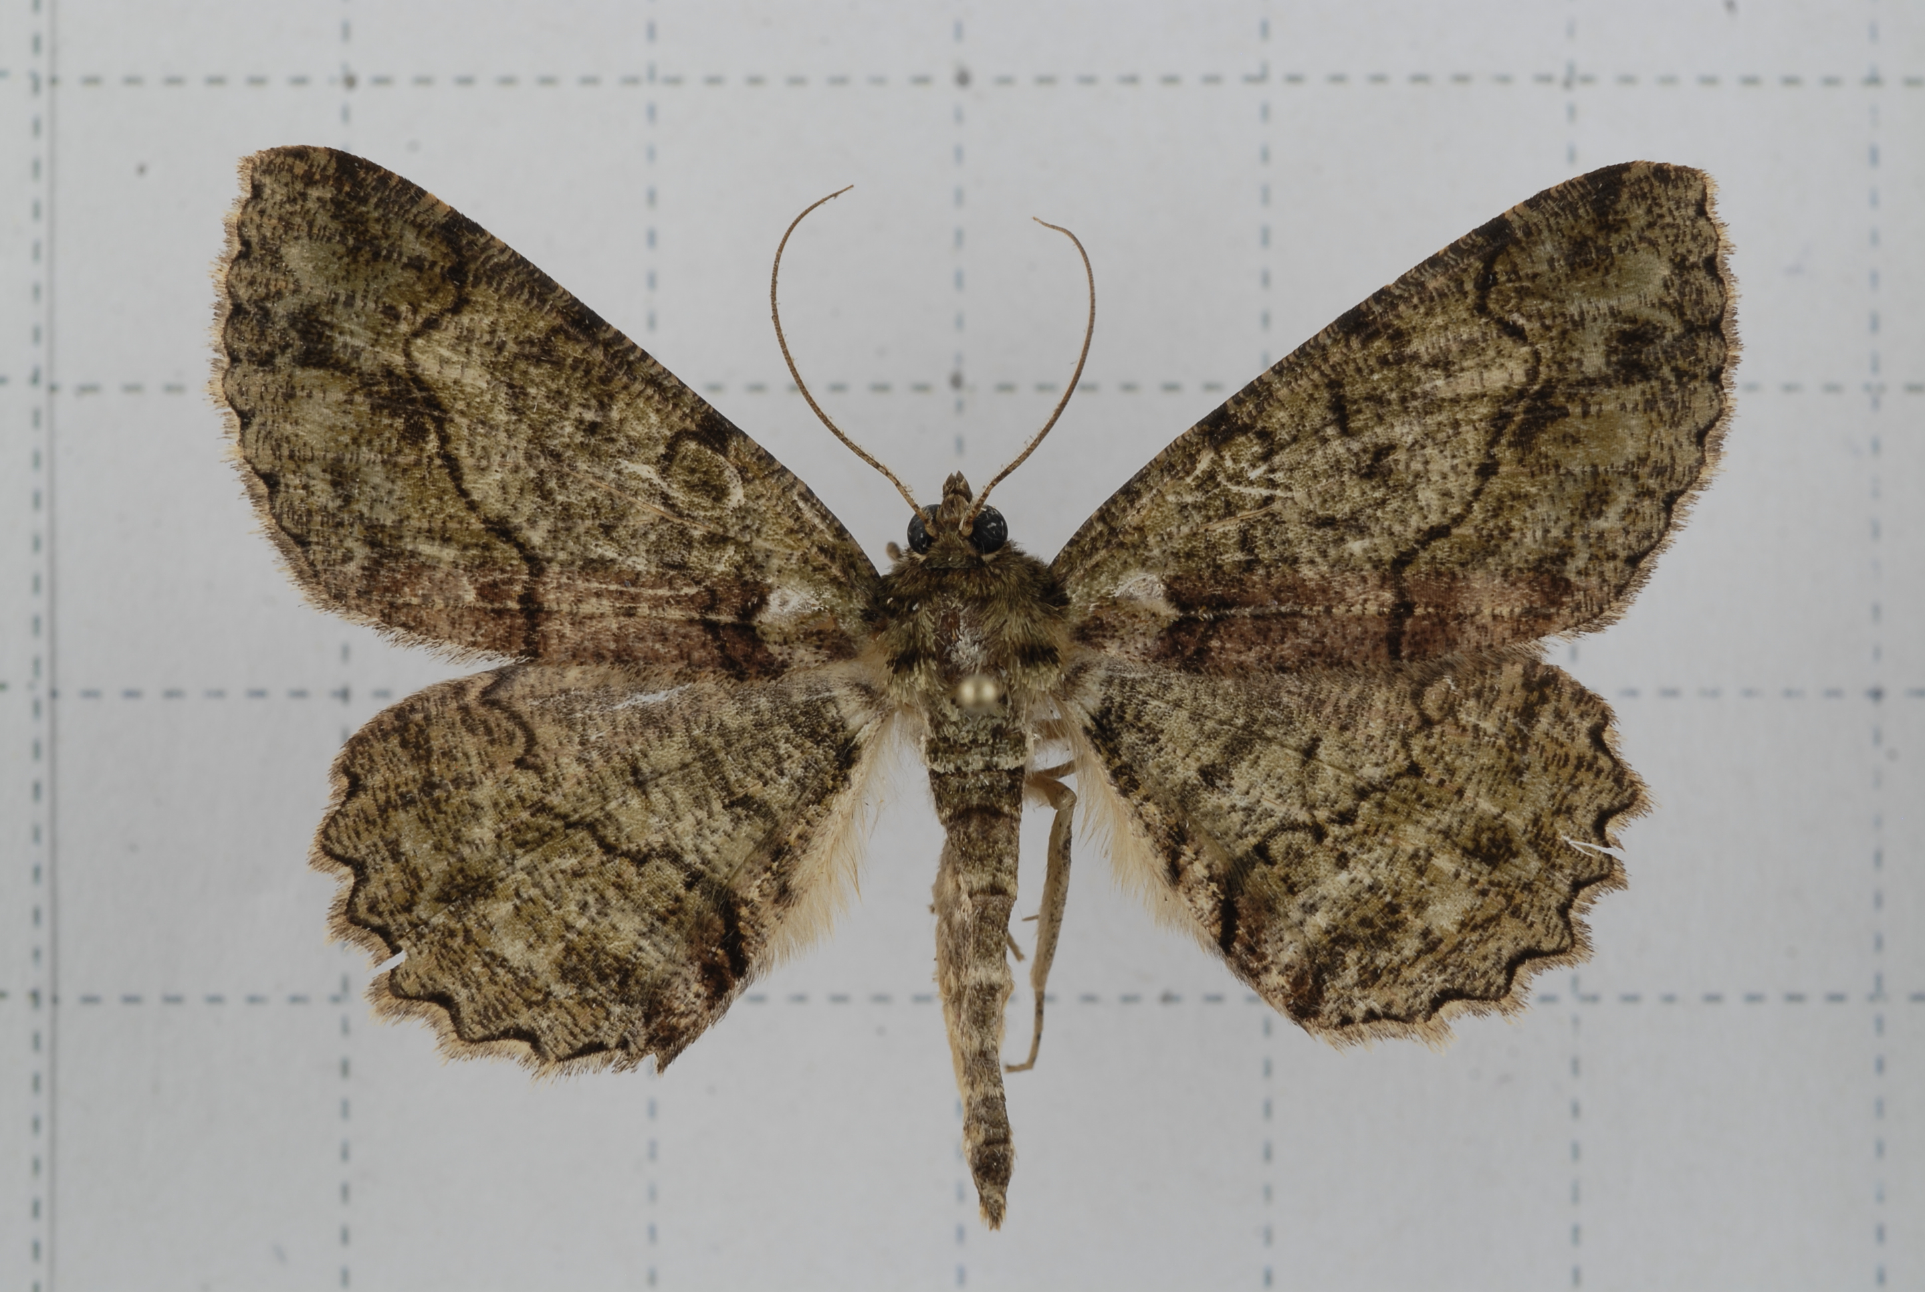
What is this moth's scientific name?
Paradarisa chloauges chloauges
